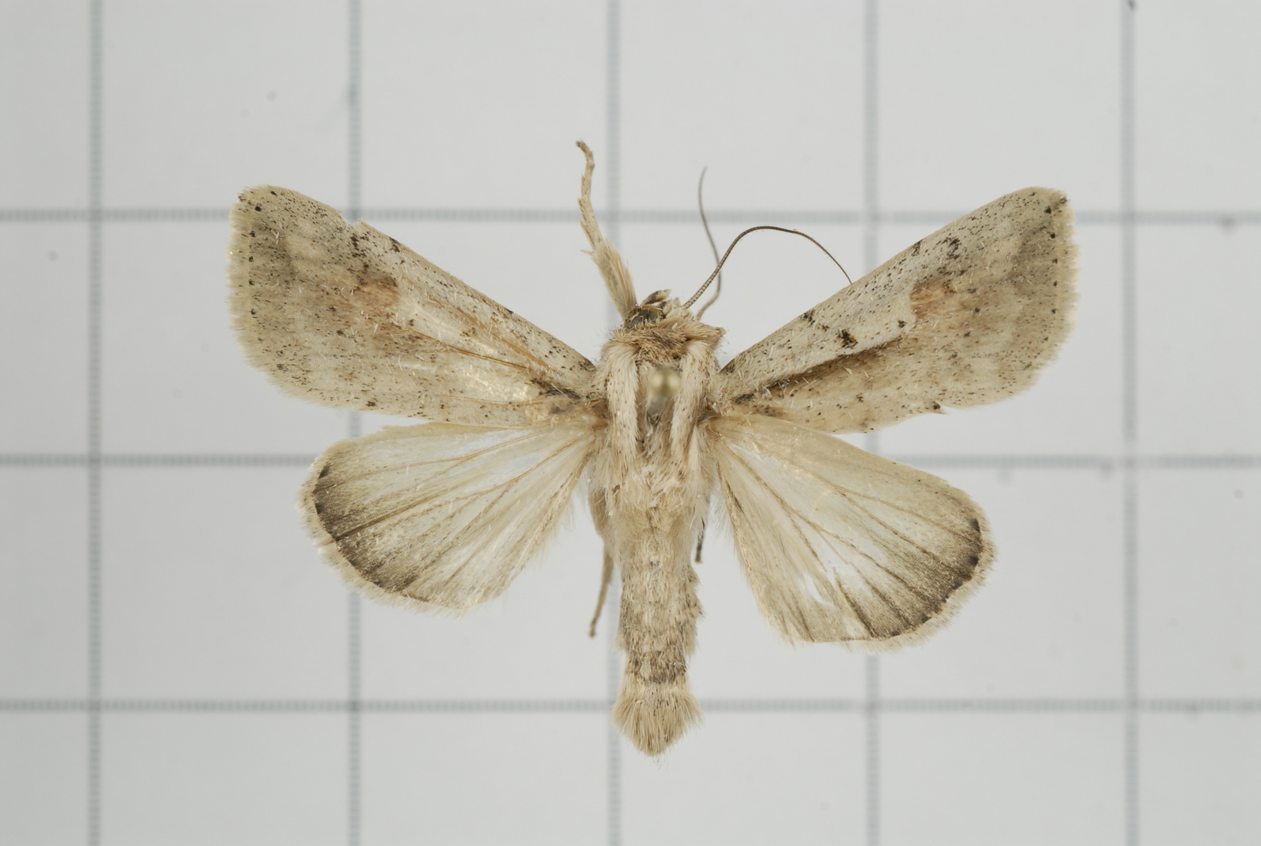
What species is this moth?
Leucania yu
